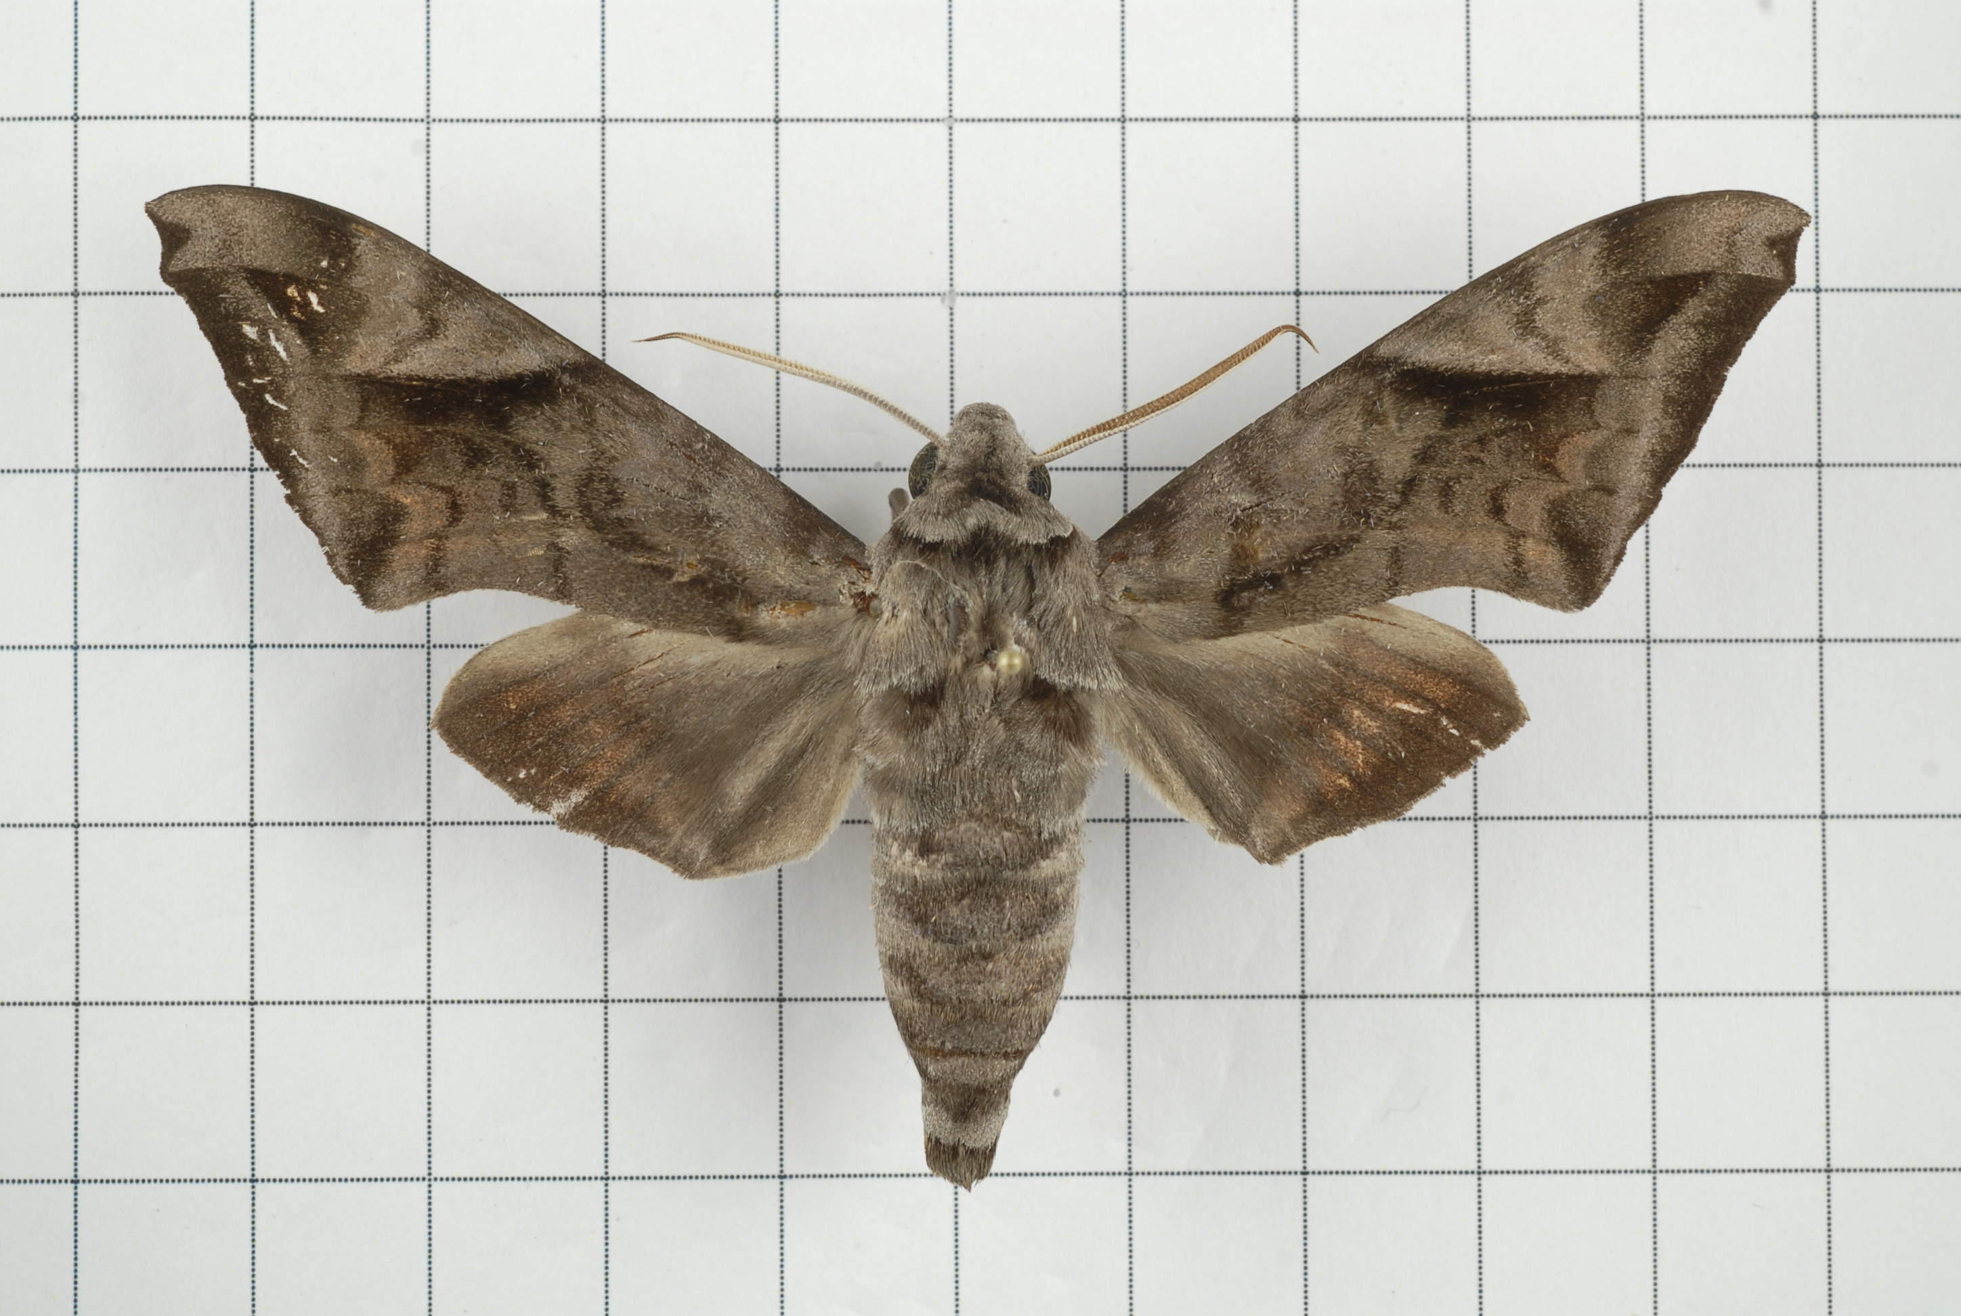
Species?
Acosmeryx naga metanaga
